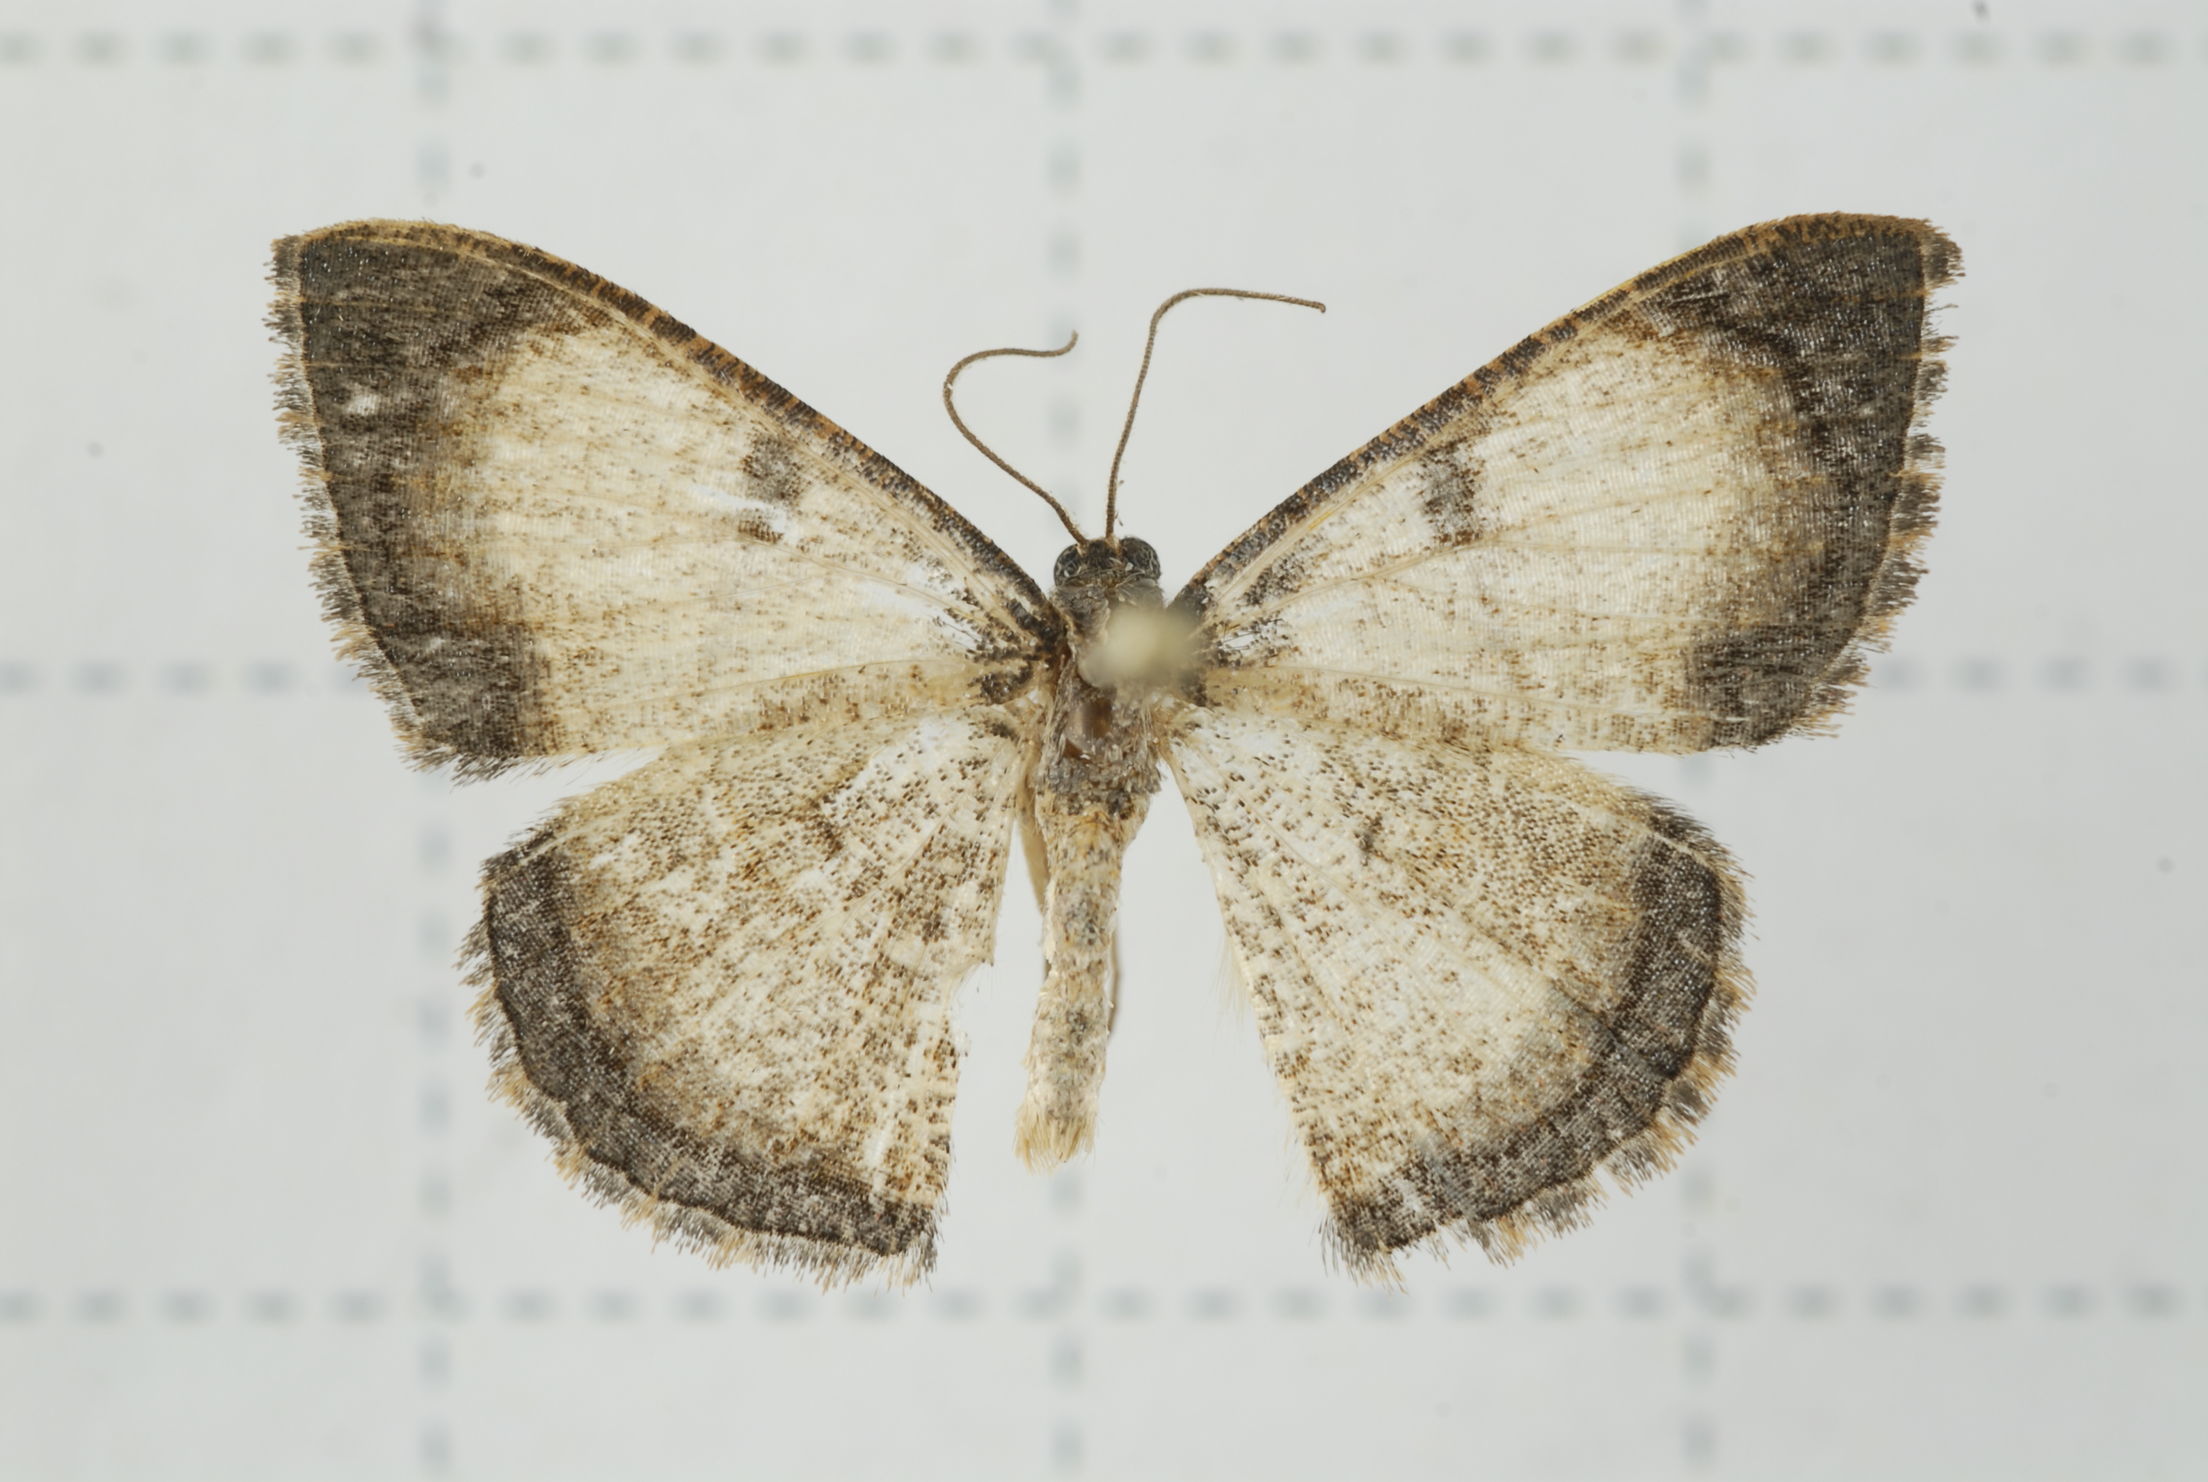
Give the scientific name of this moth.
Hydatocapnia gemina
